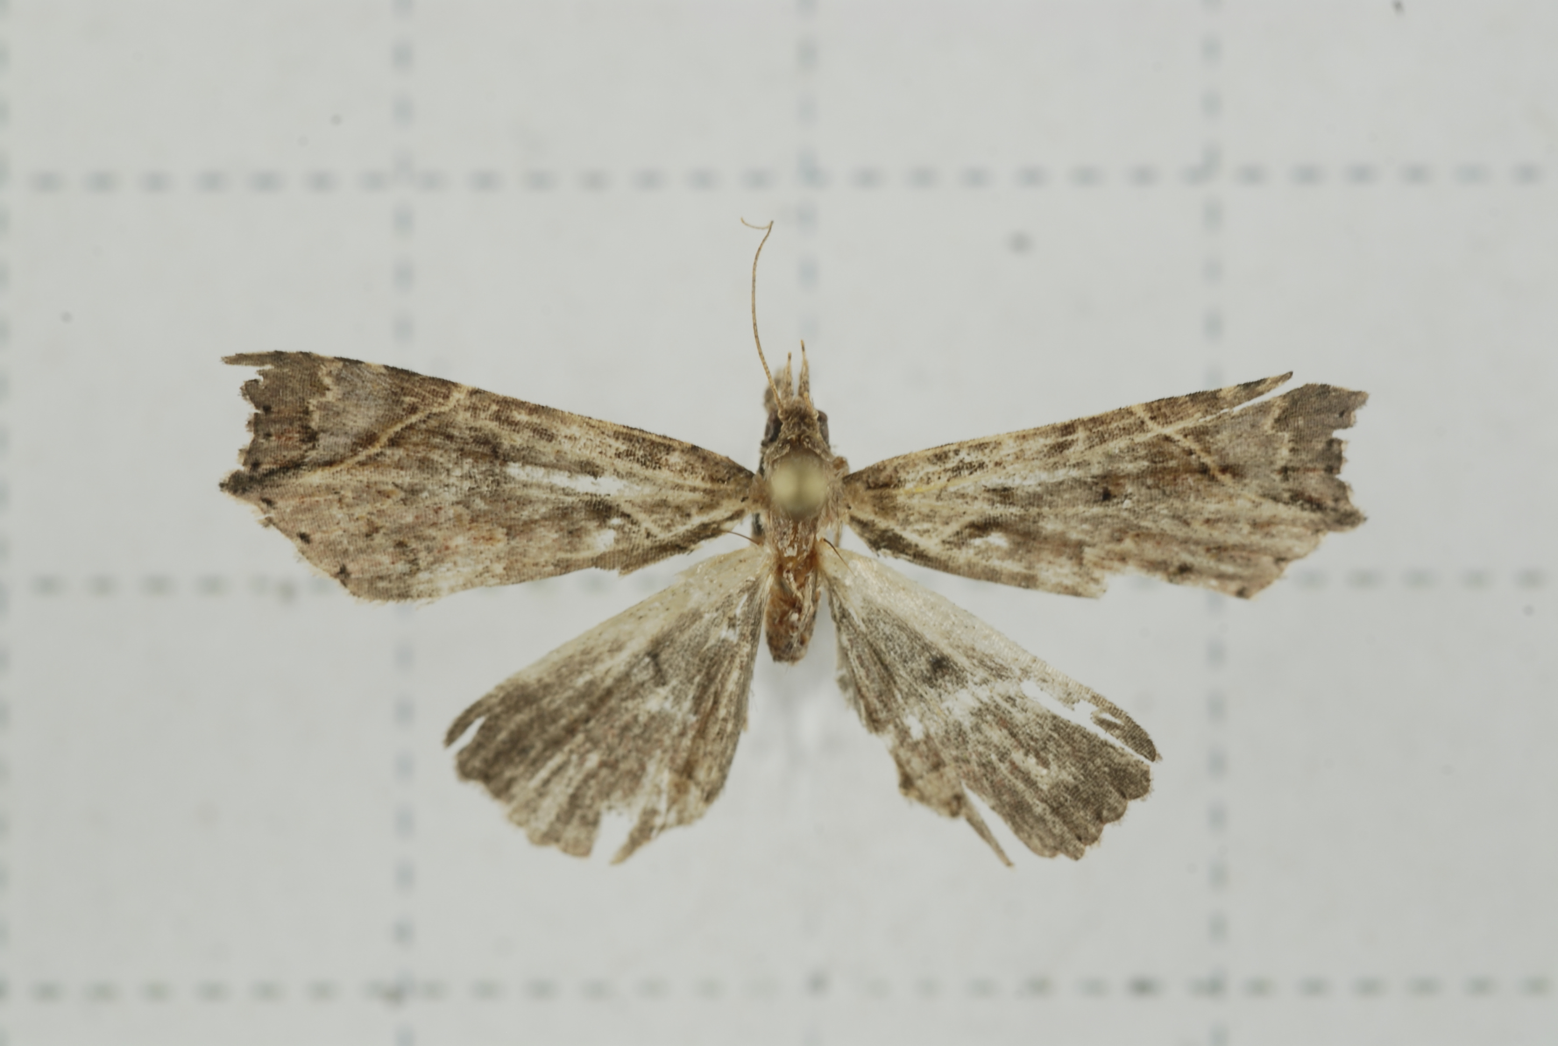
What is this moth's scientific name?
Parolulis renalis
